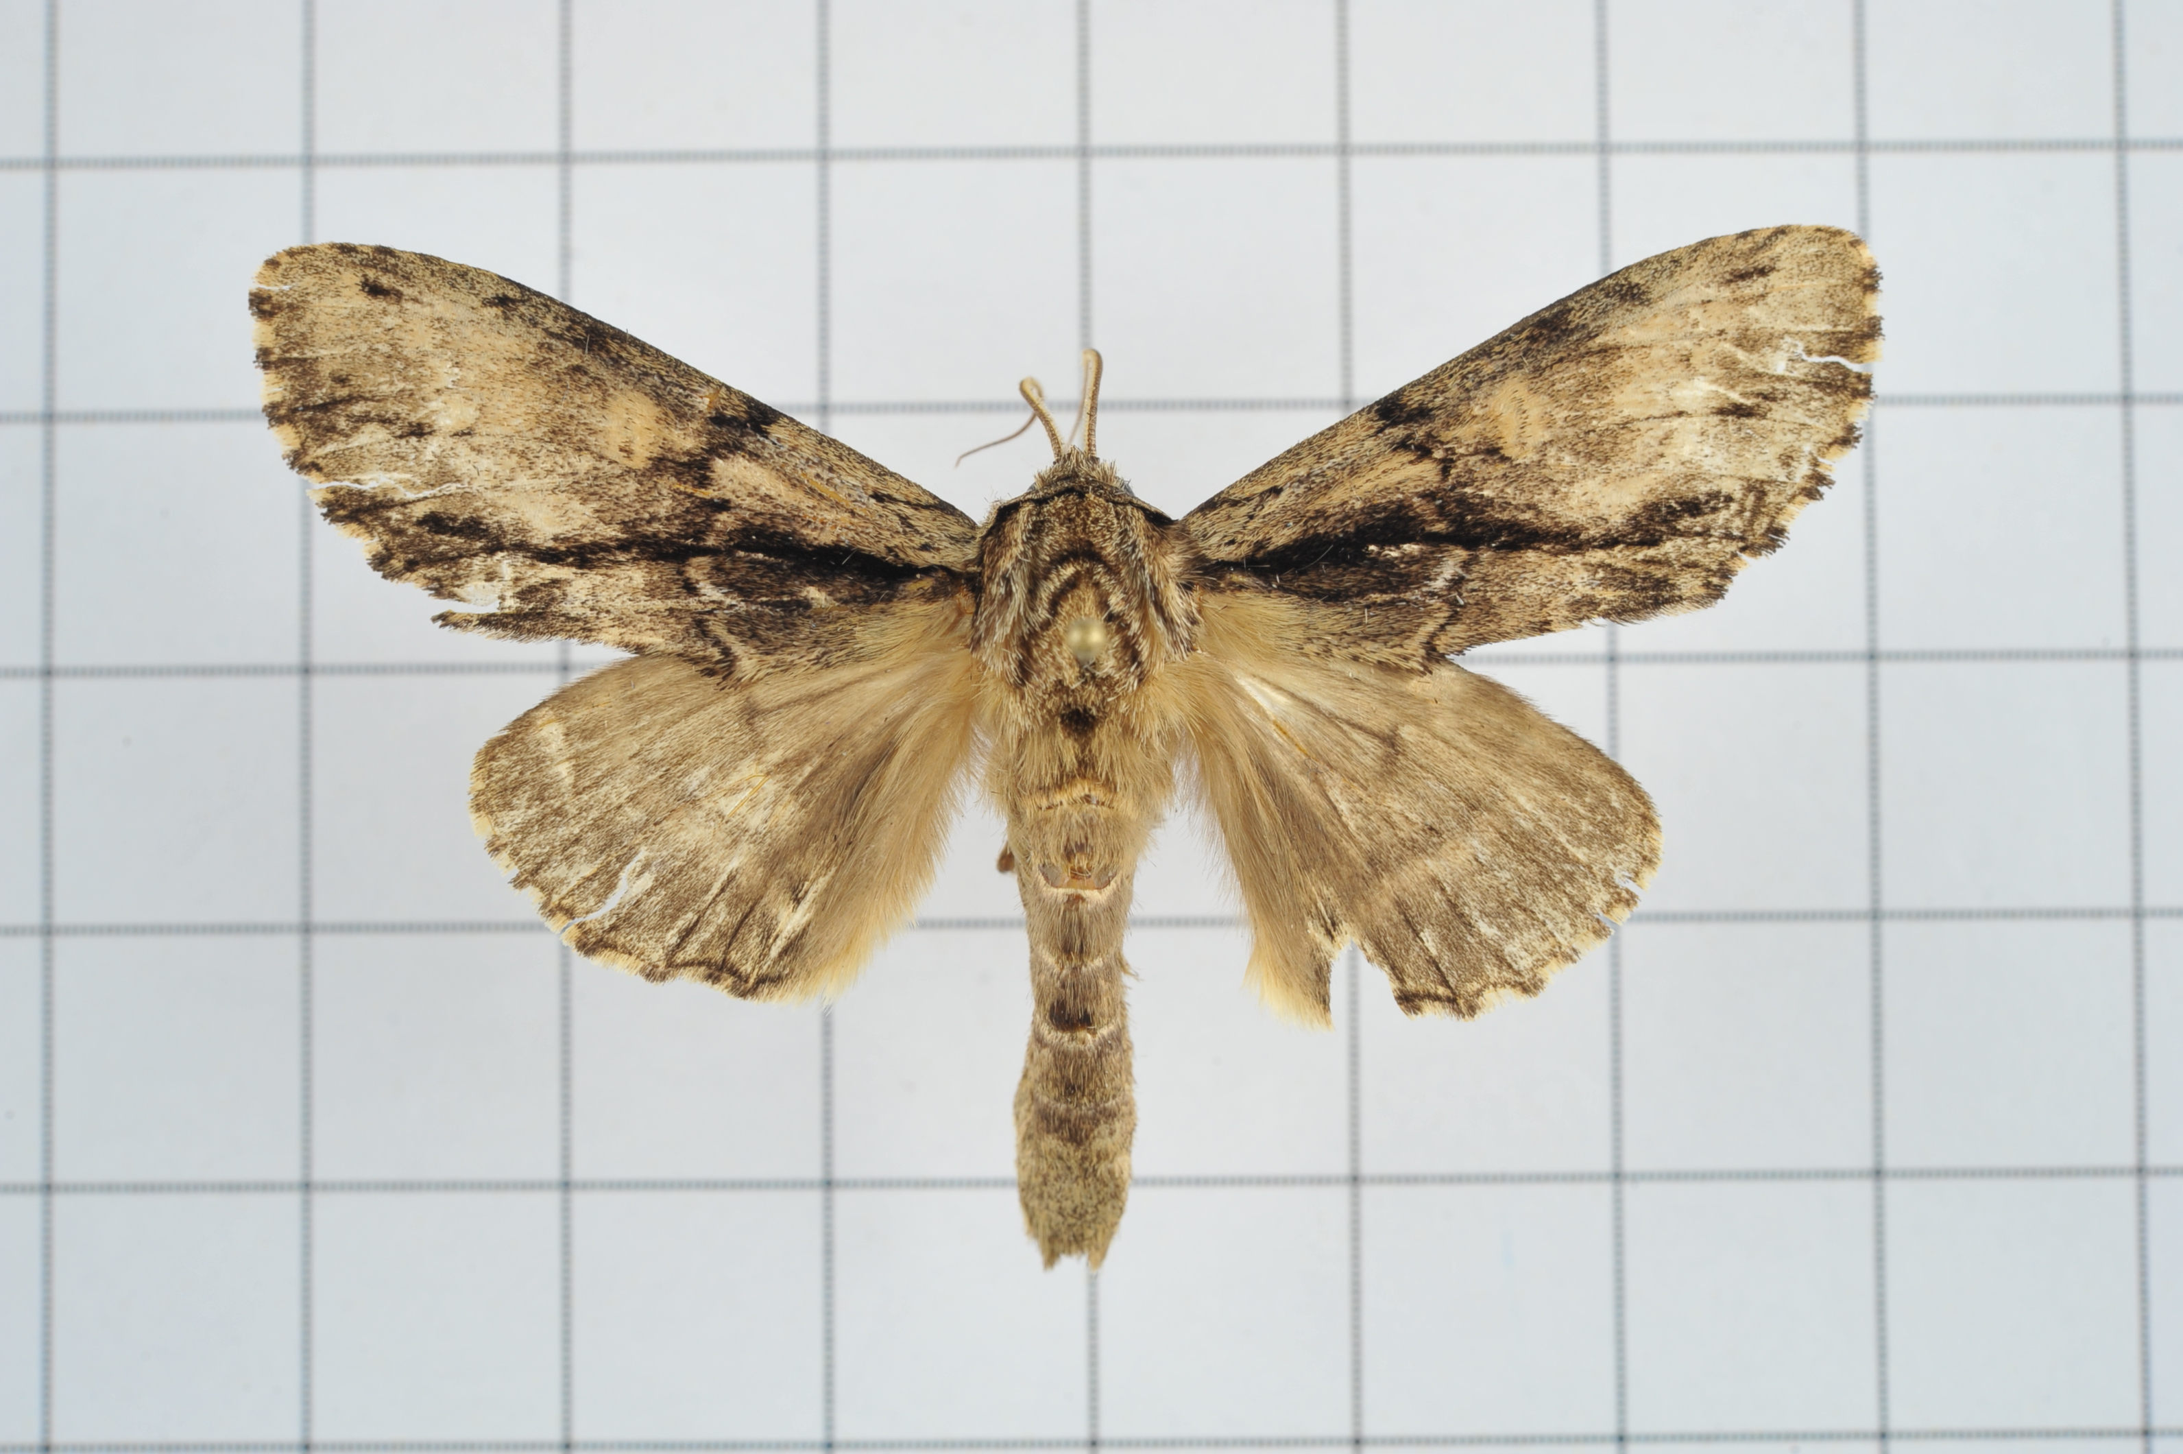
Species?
Shaka mushana
